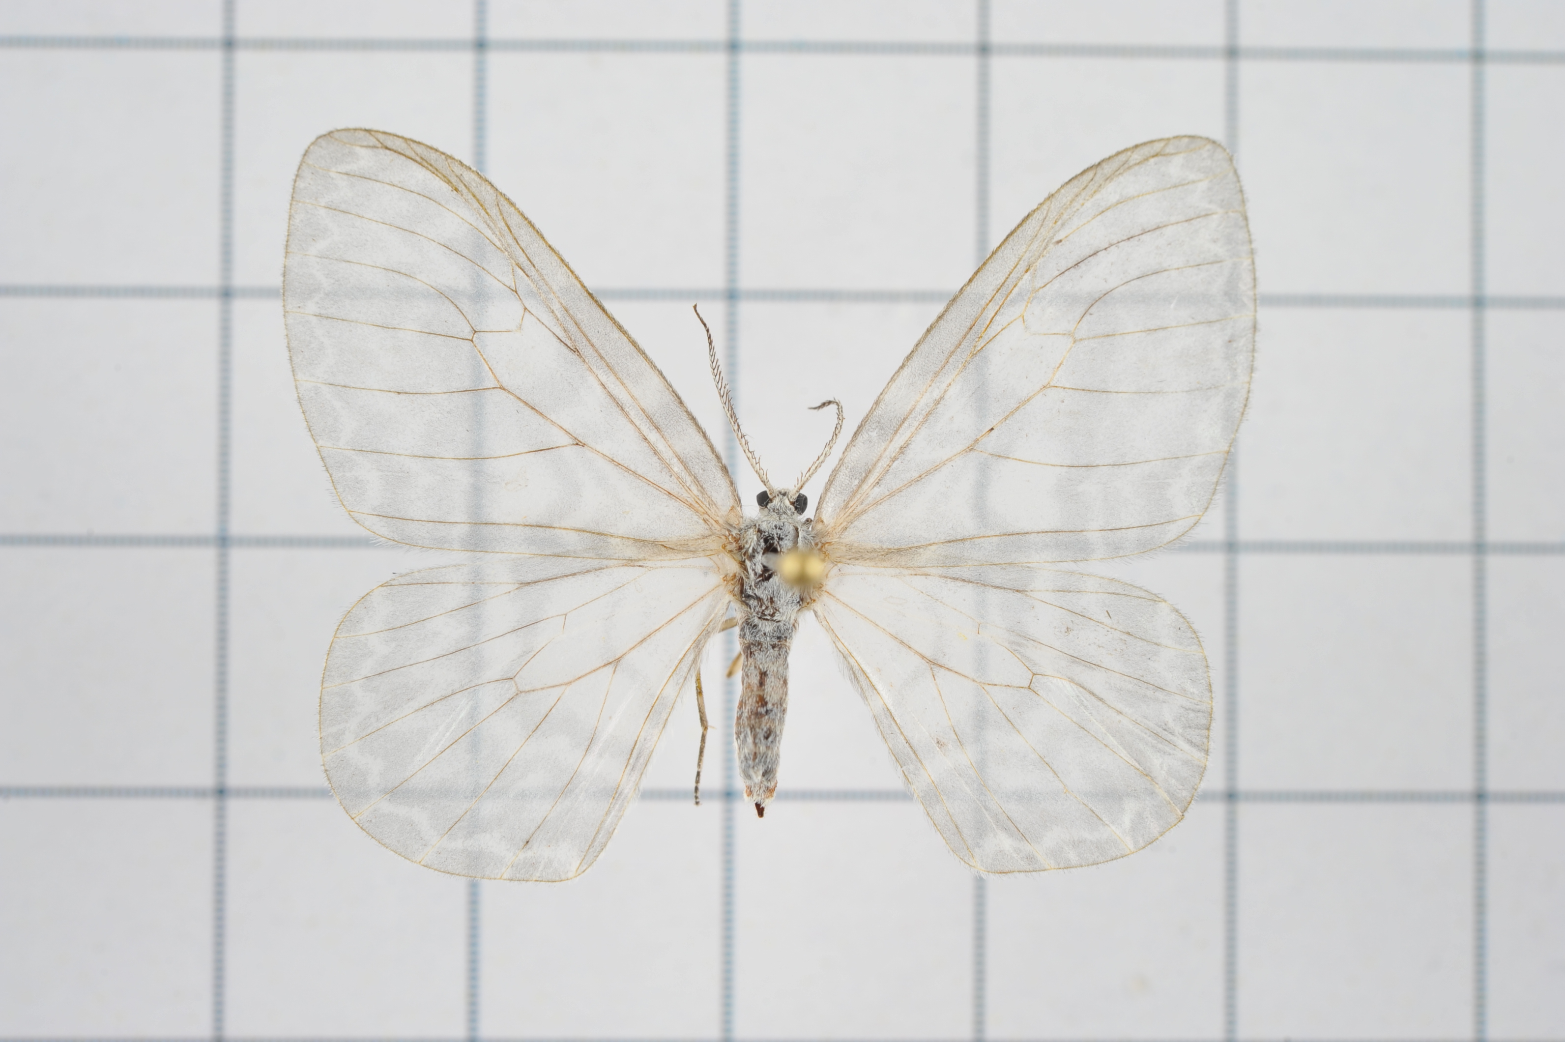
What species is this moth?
Deroca hidda ampla
